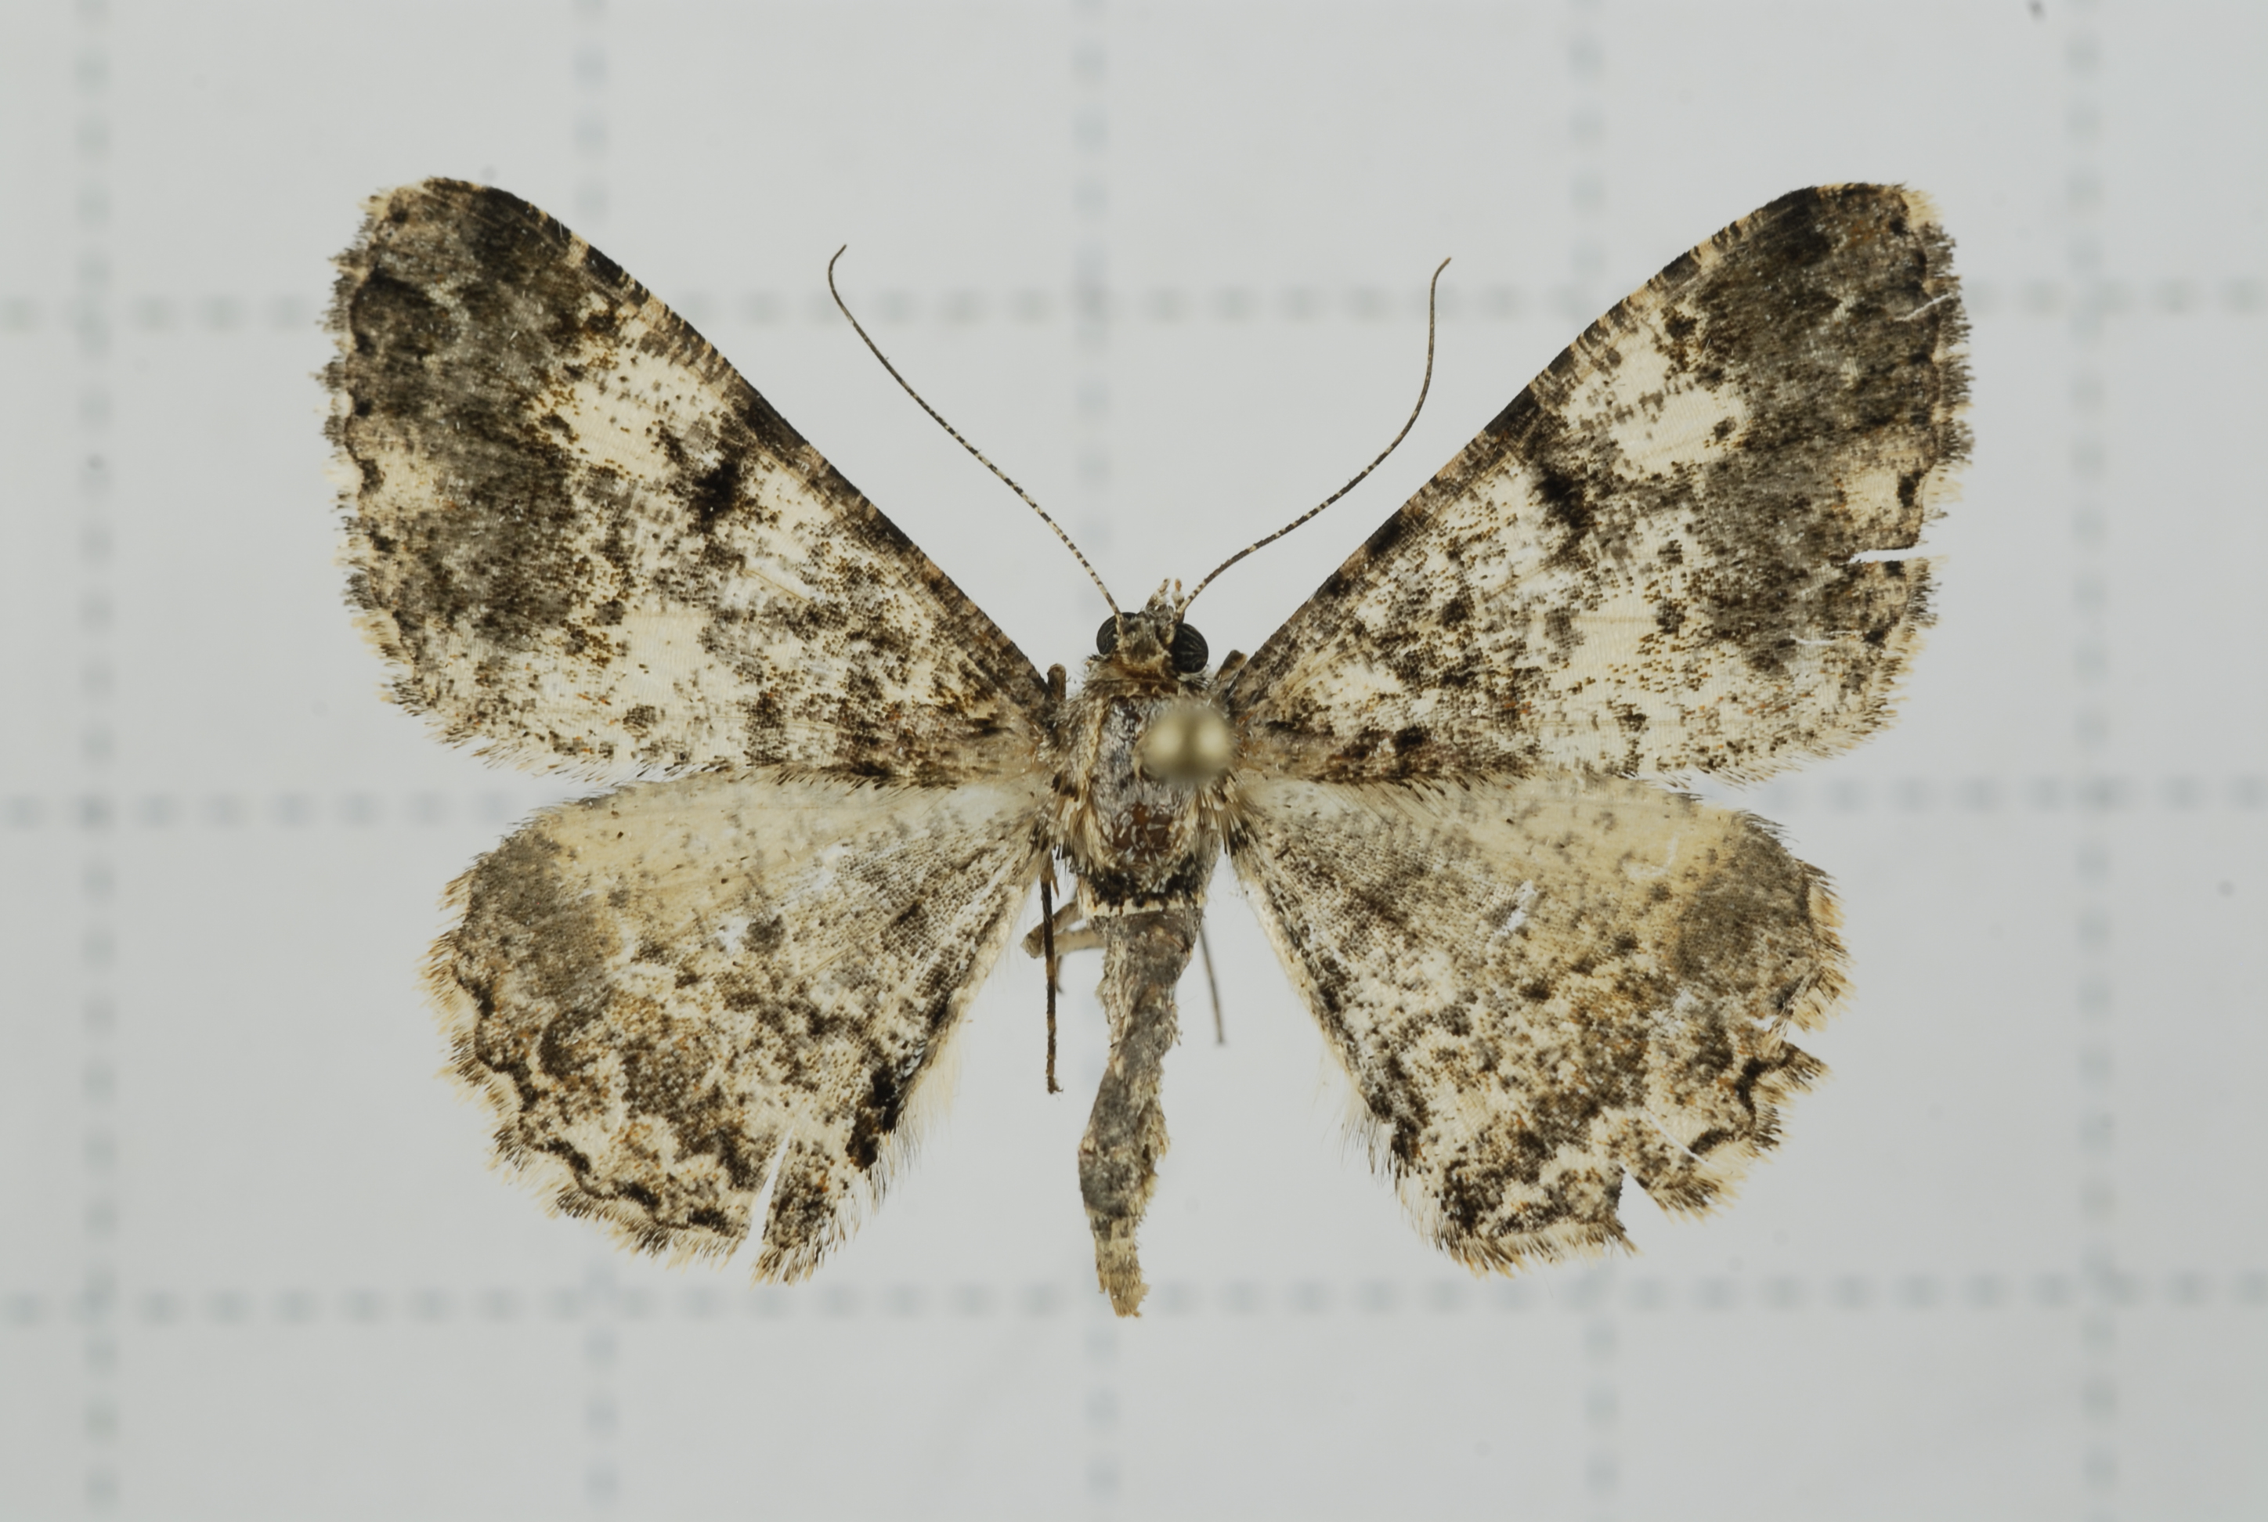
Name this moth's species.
Alcis taiwanovariegata
